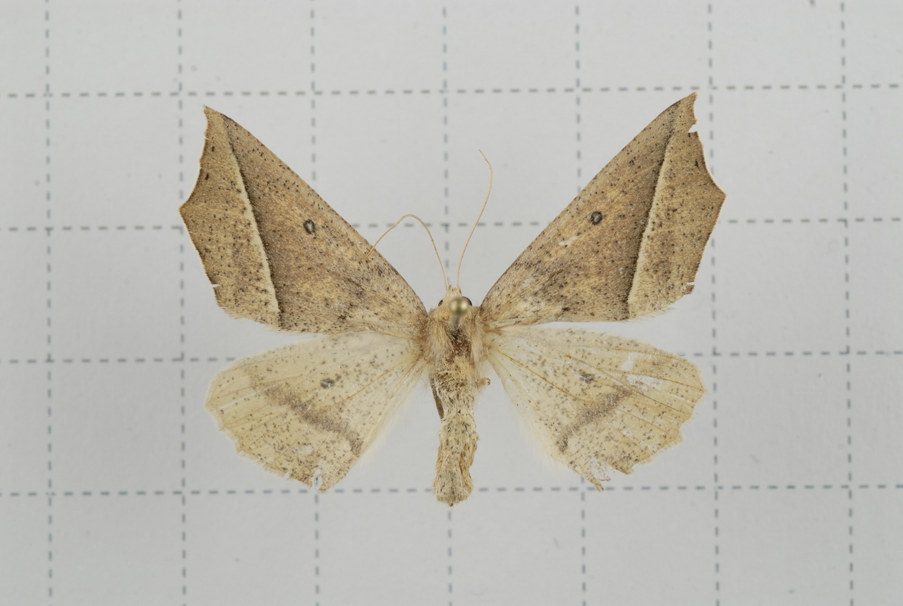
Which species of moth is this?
Odontopera albiguttulata
